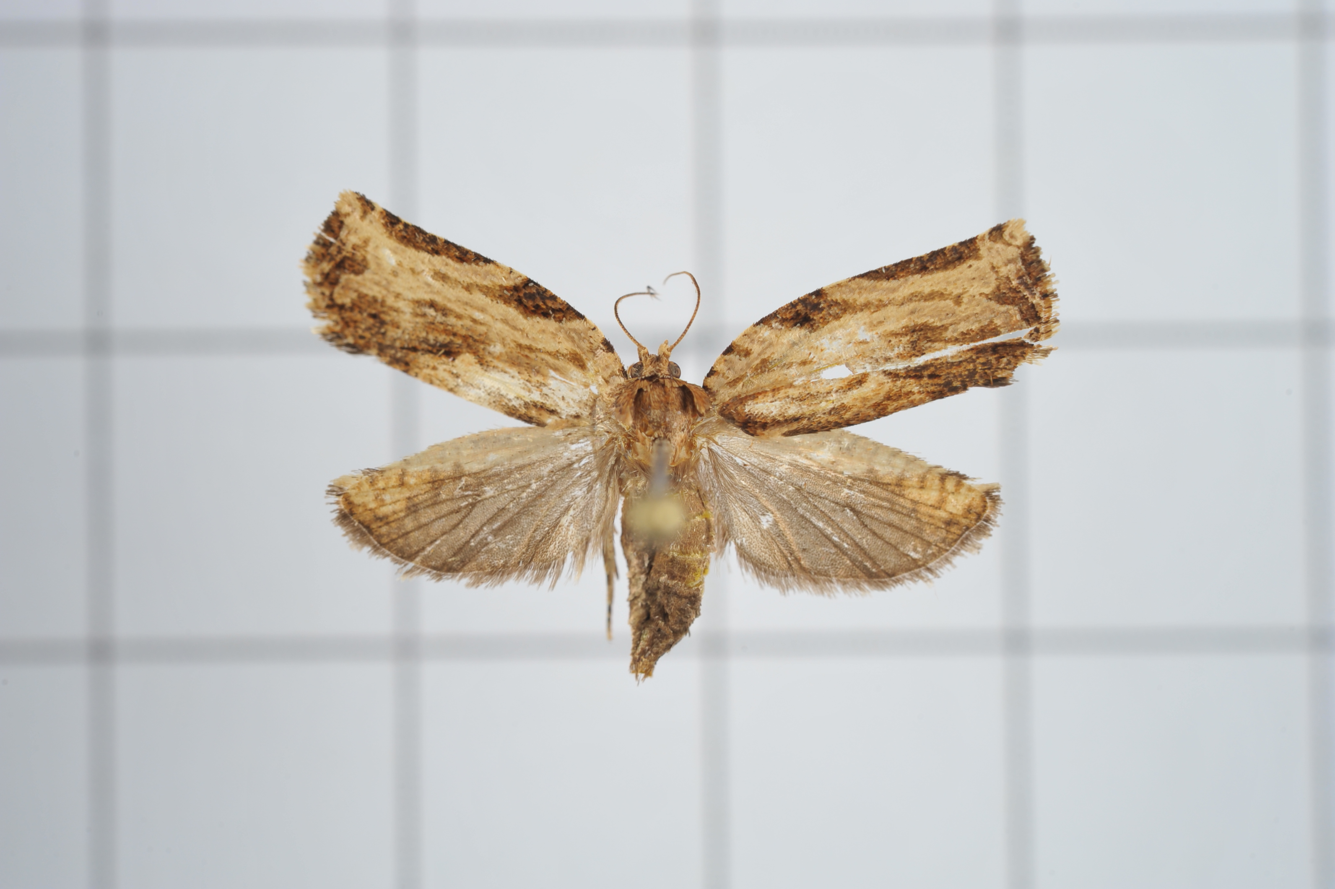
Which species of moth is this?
Isodemis serpentinana
